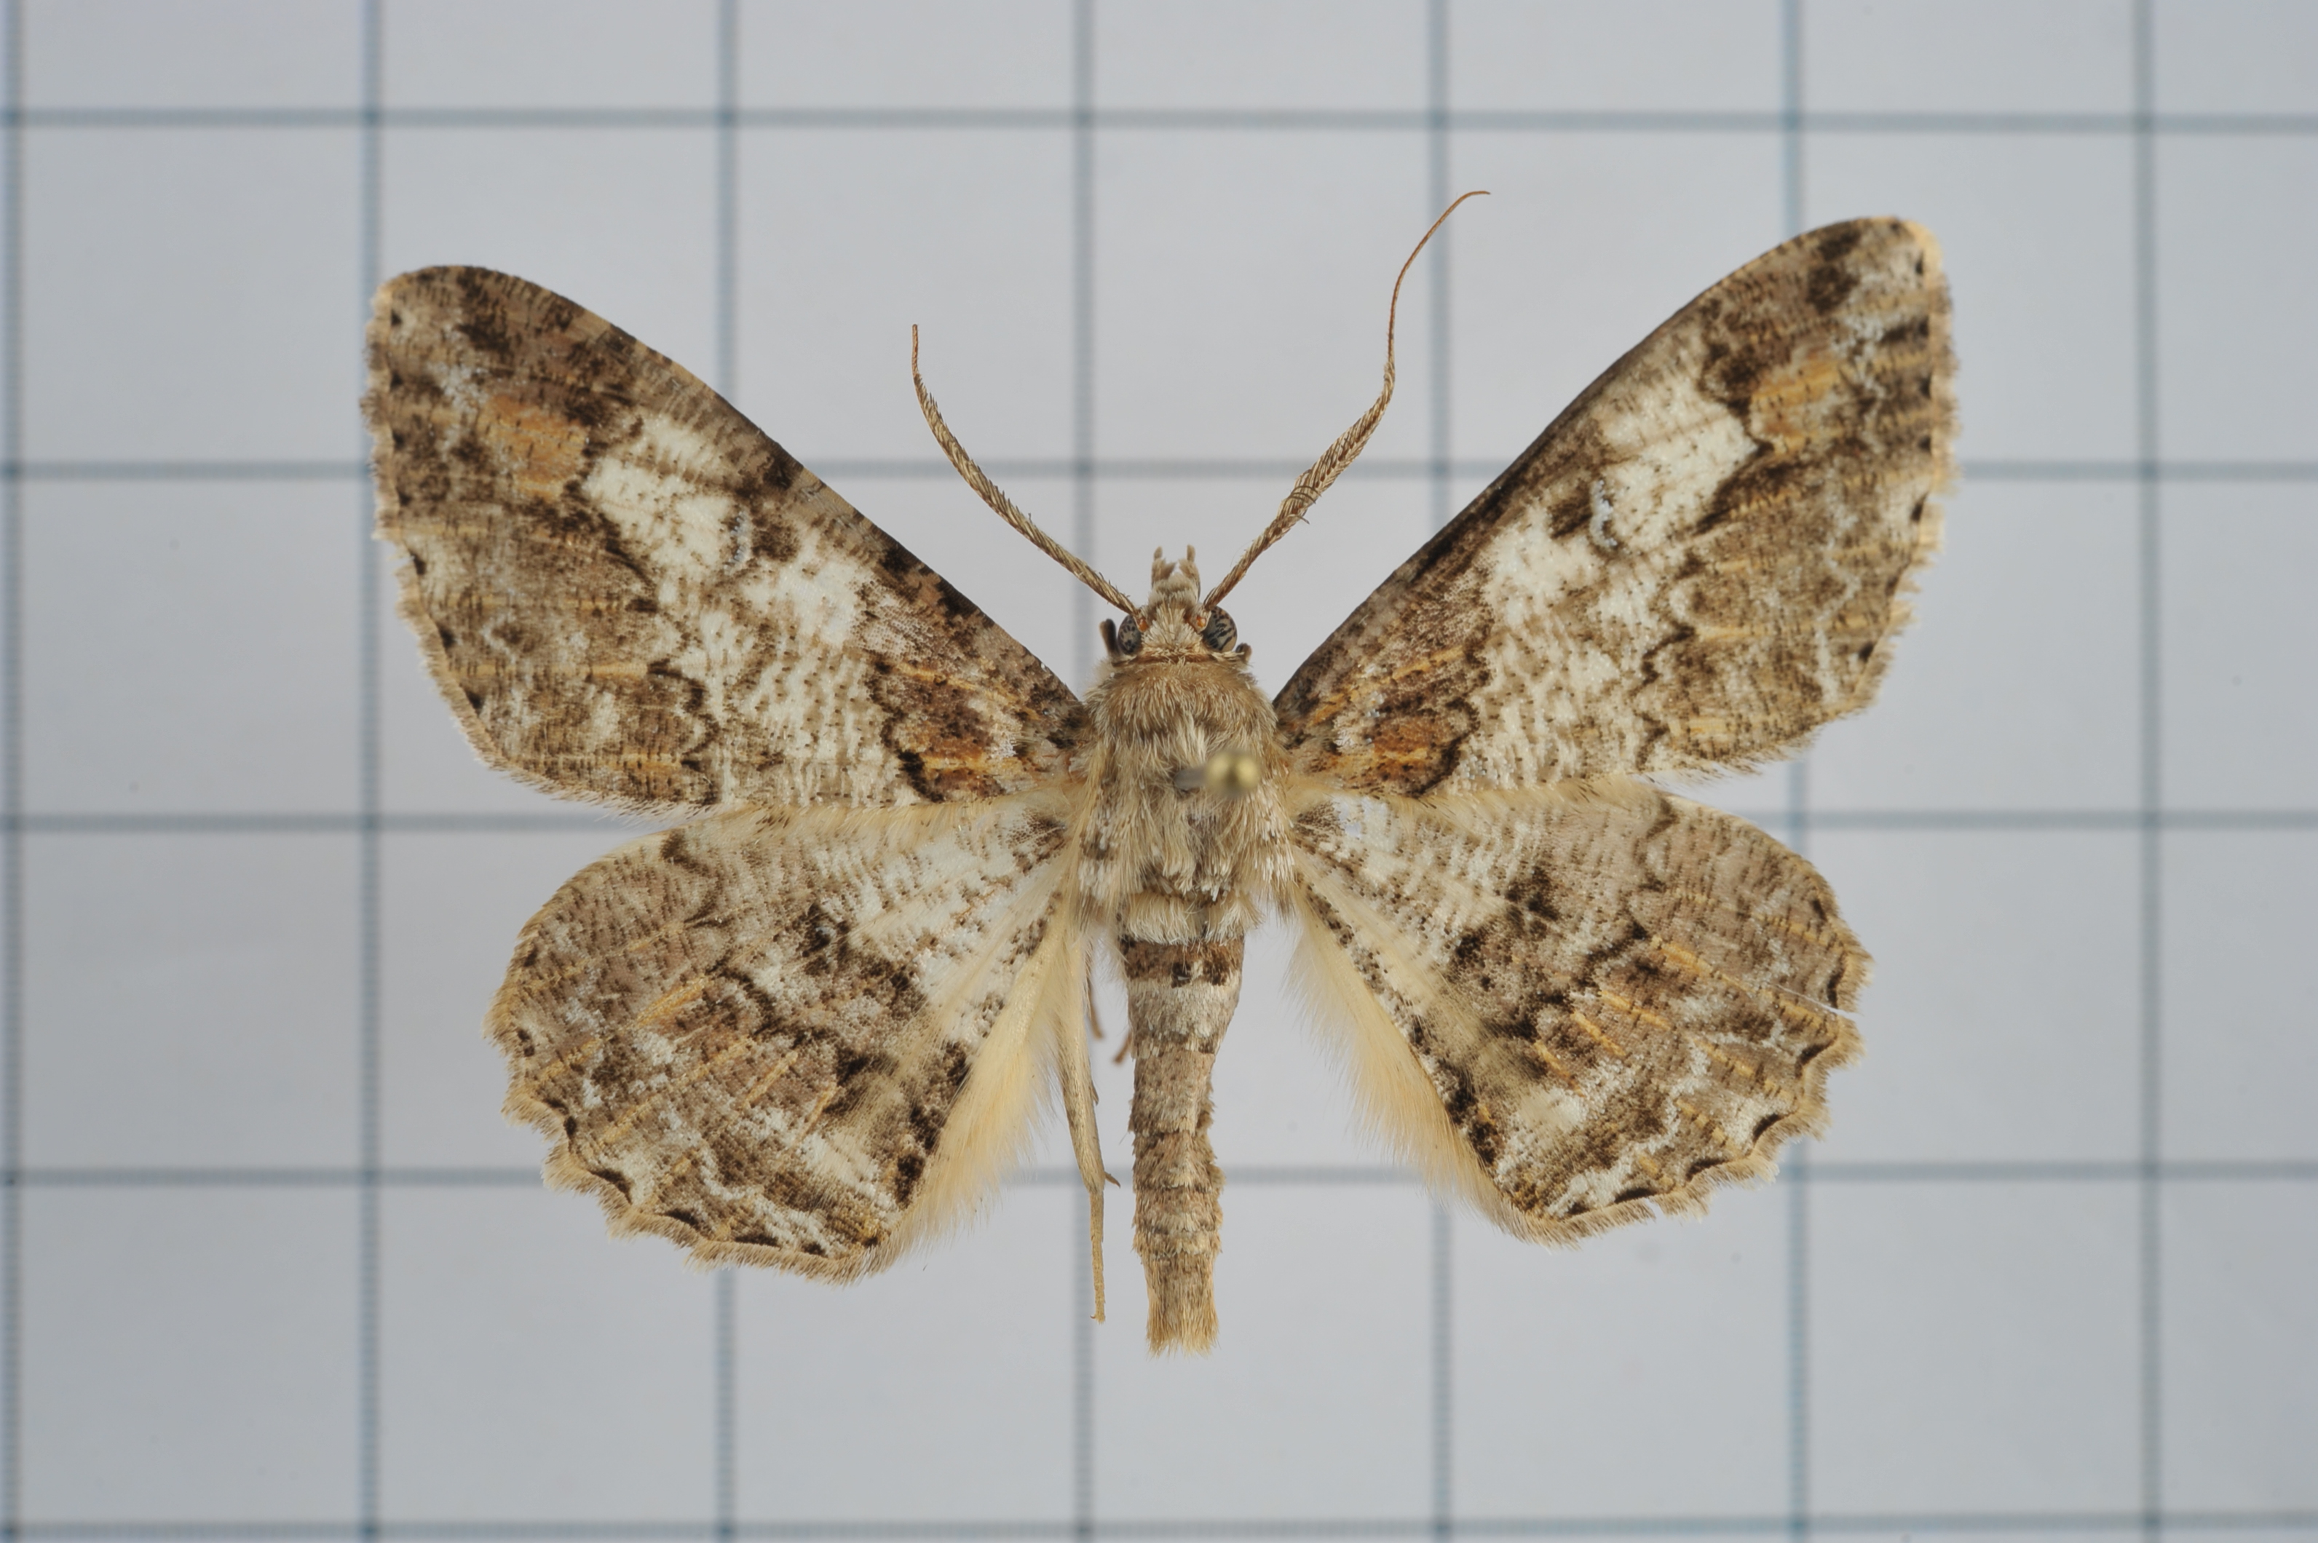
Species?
Cleora fraterna
